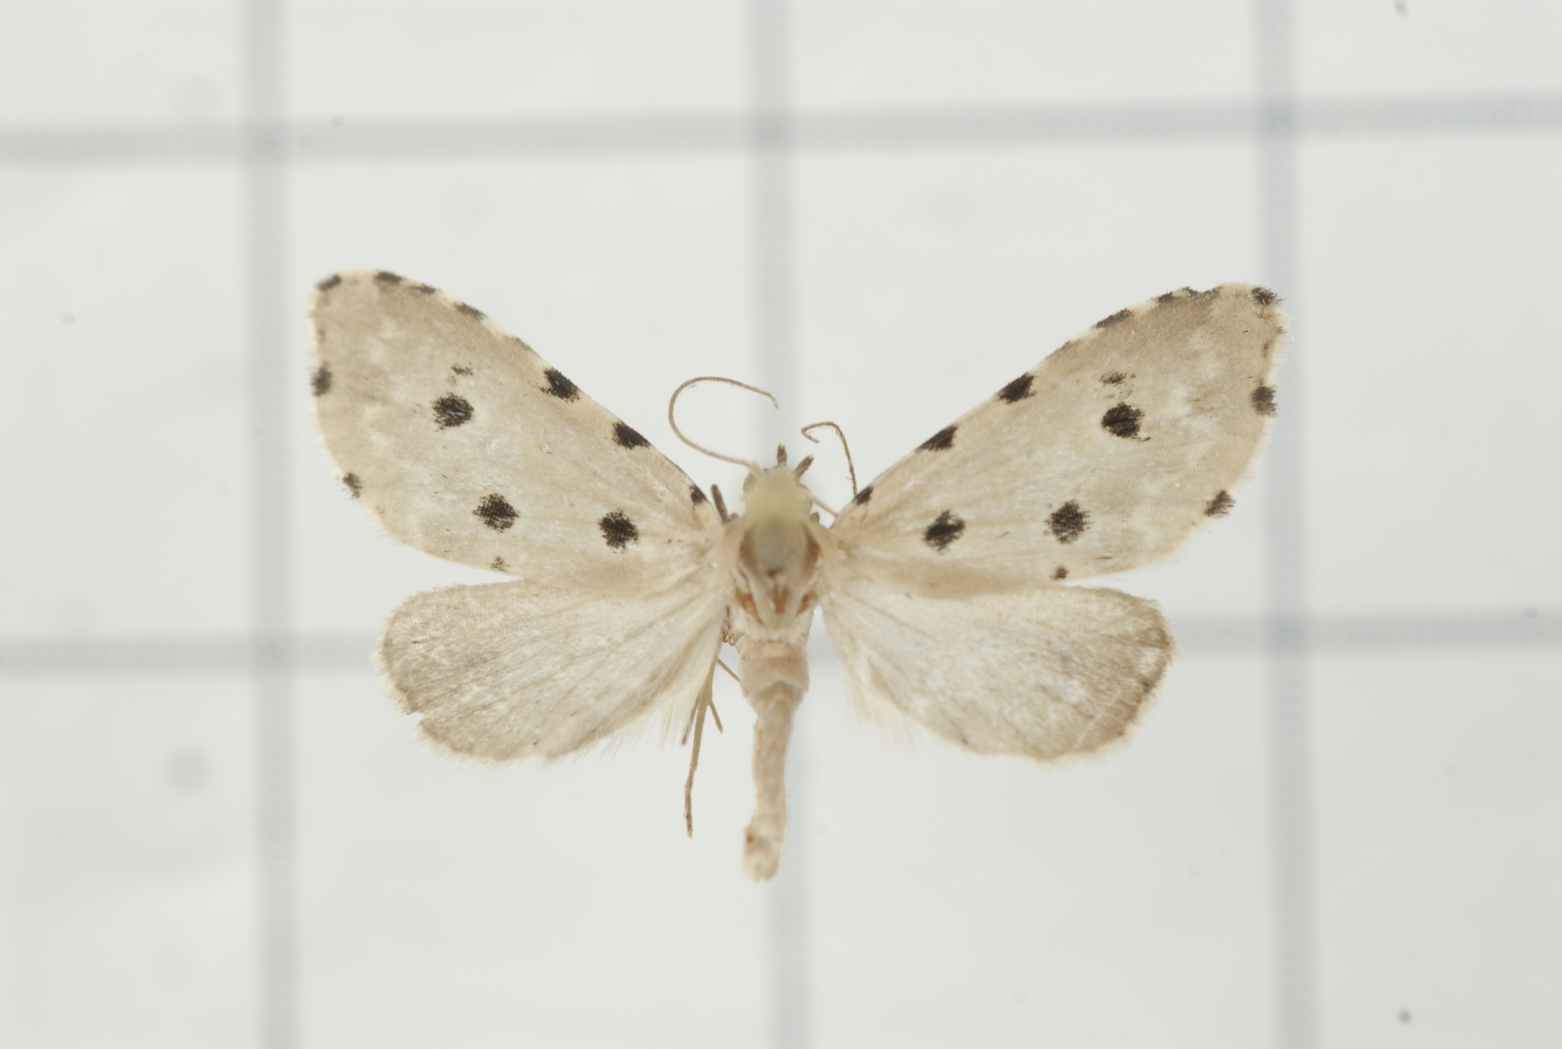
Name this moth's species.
Metaemene atrigutta
